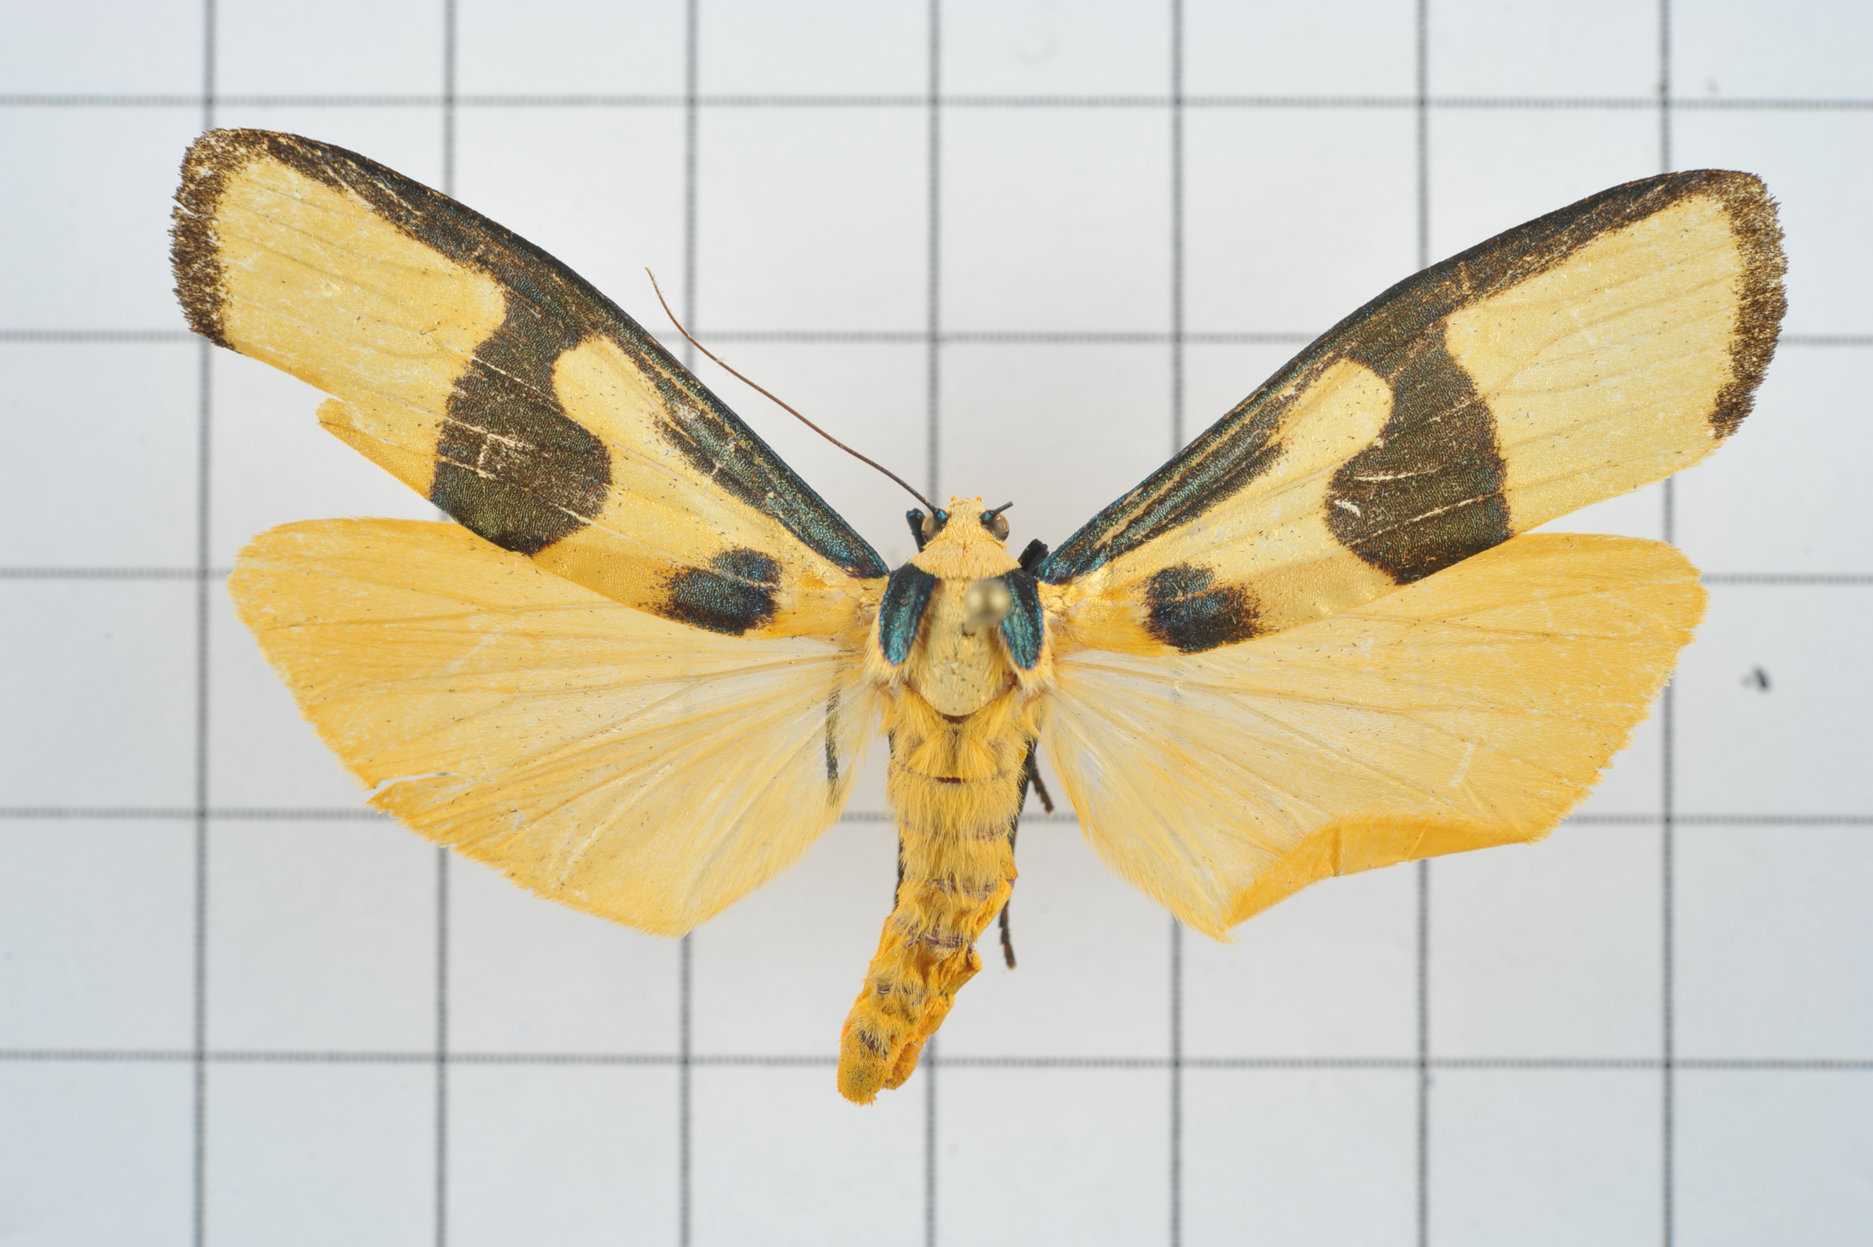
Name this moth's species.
Chrysaeglia magnifica
